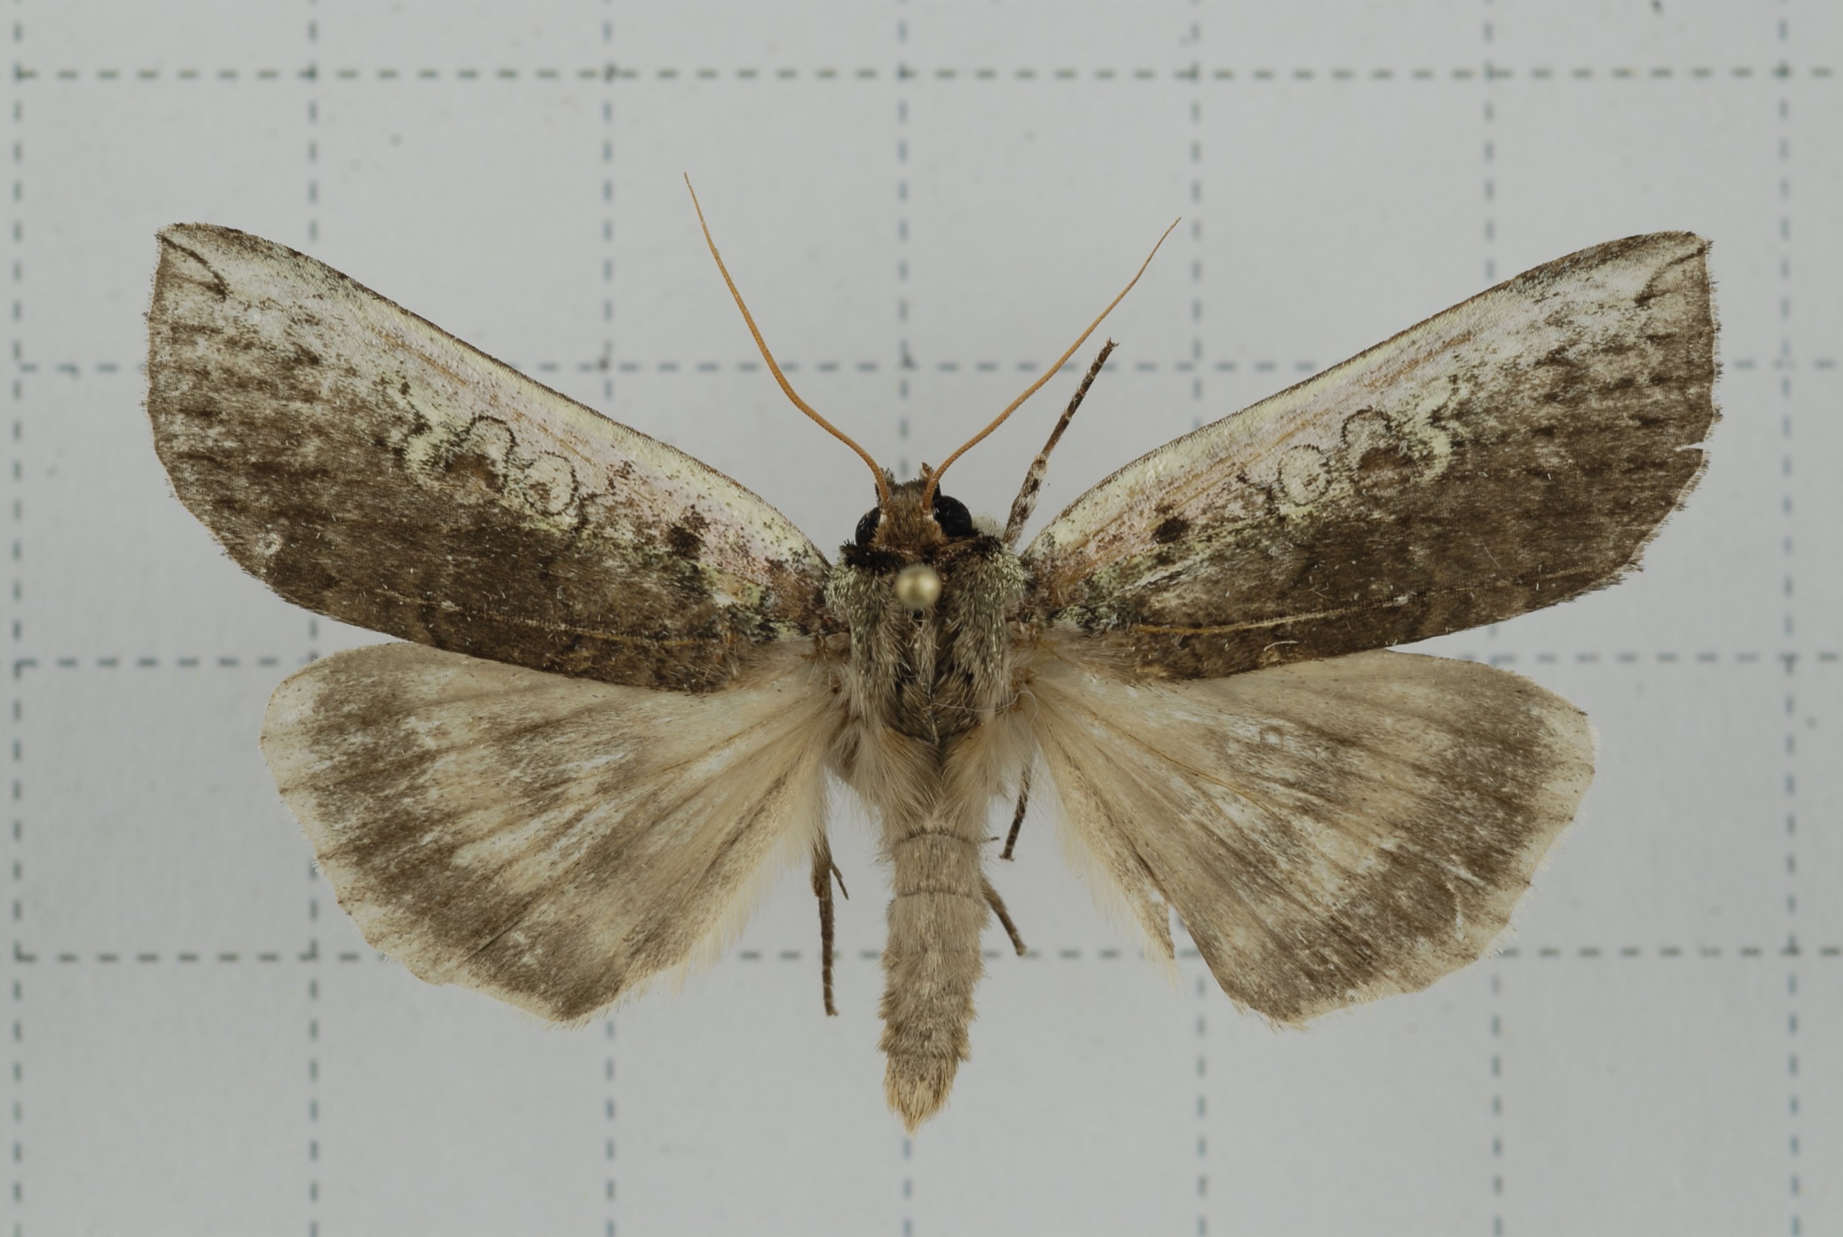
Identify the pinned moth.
Tethea oberthueri taiwana
